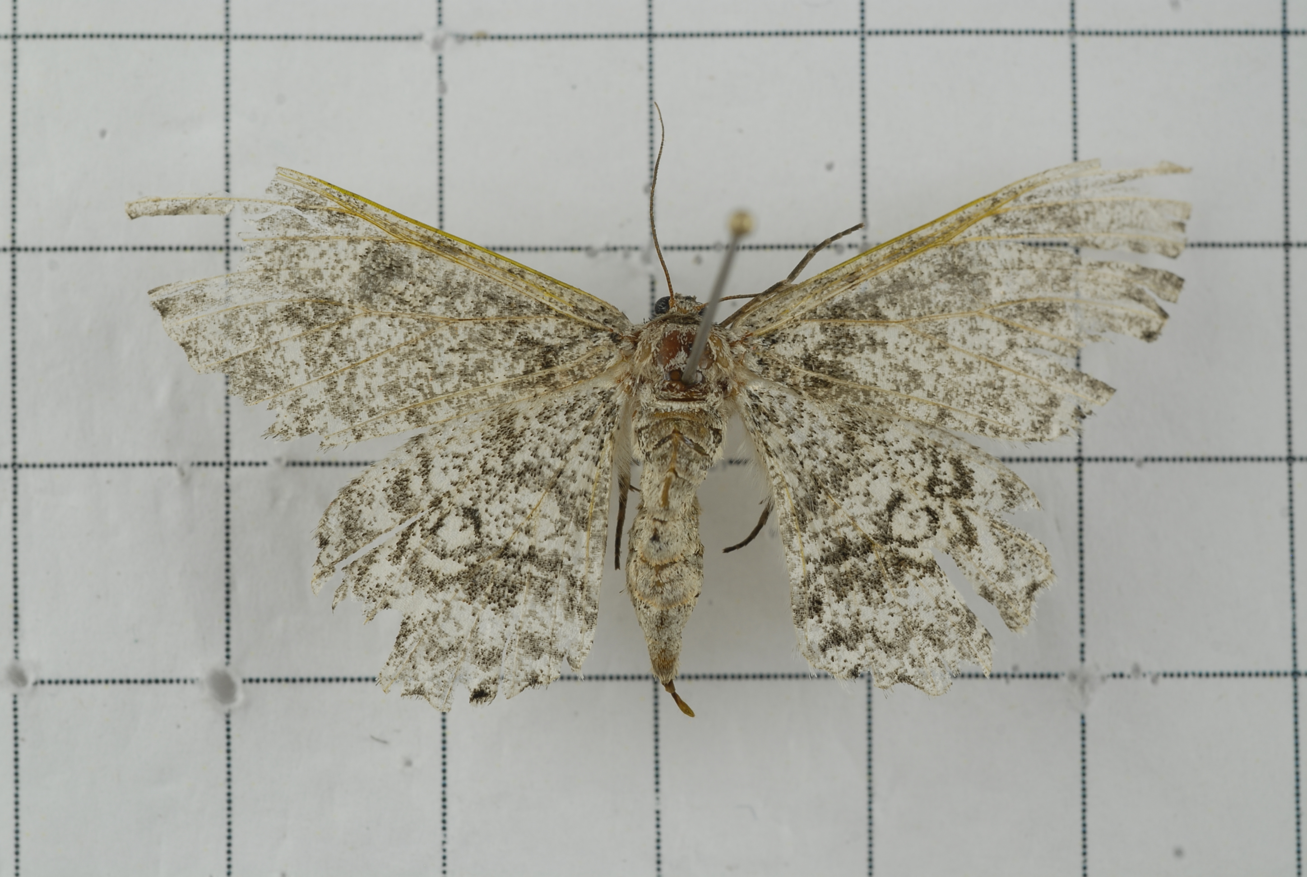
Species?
Cusiala boarmoides boarmoides
